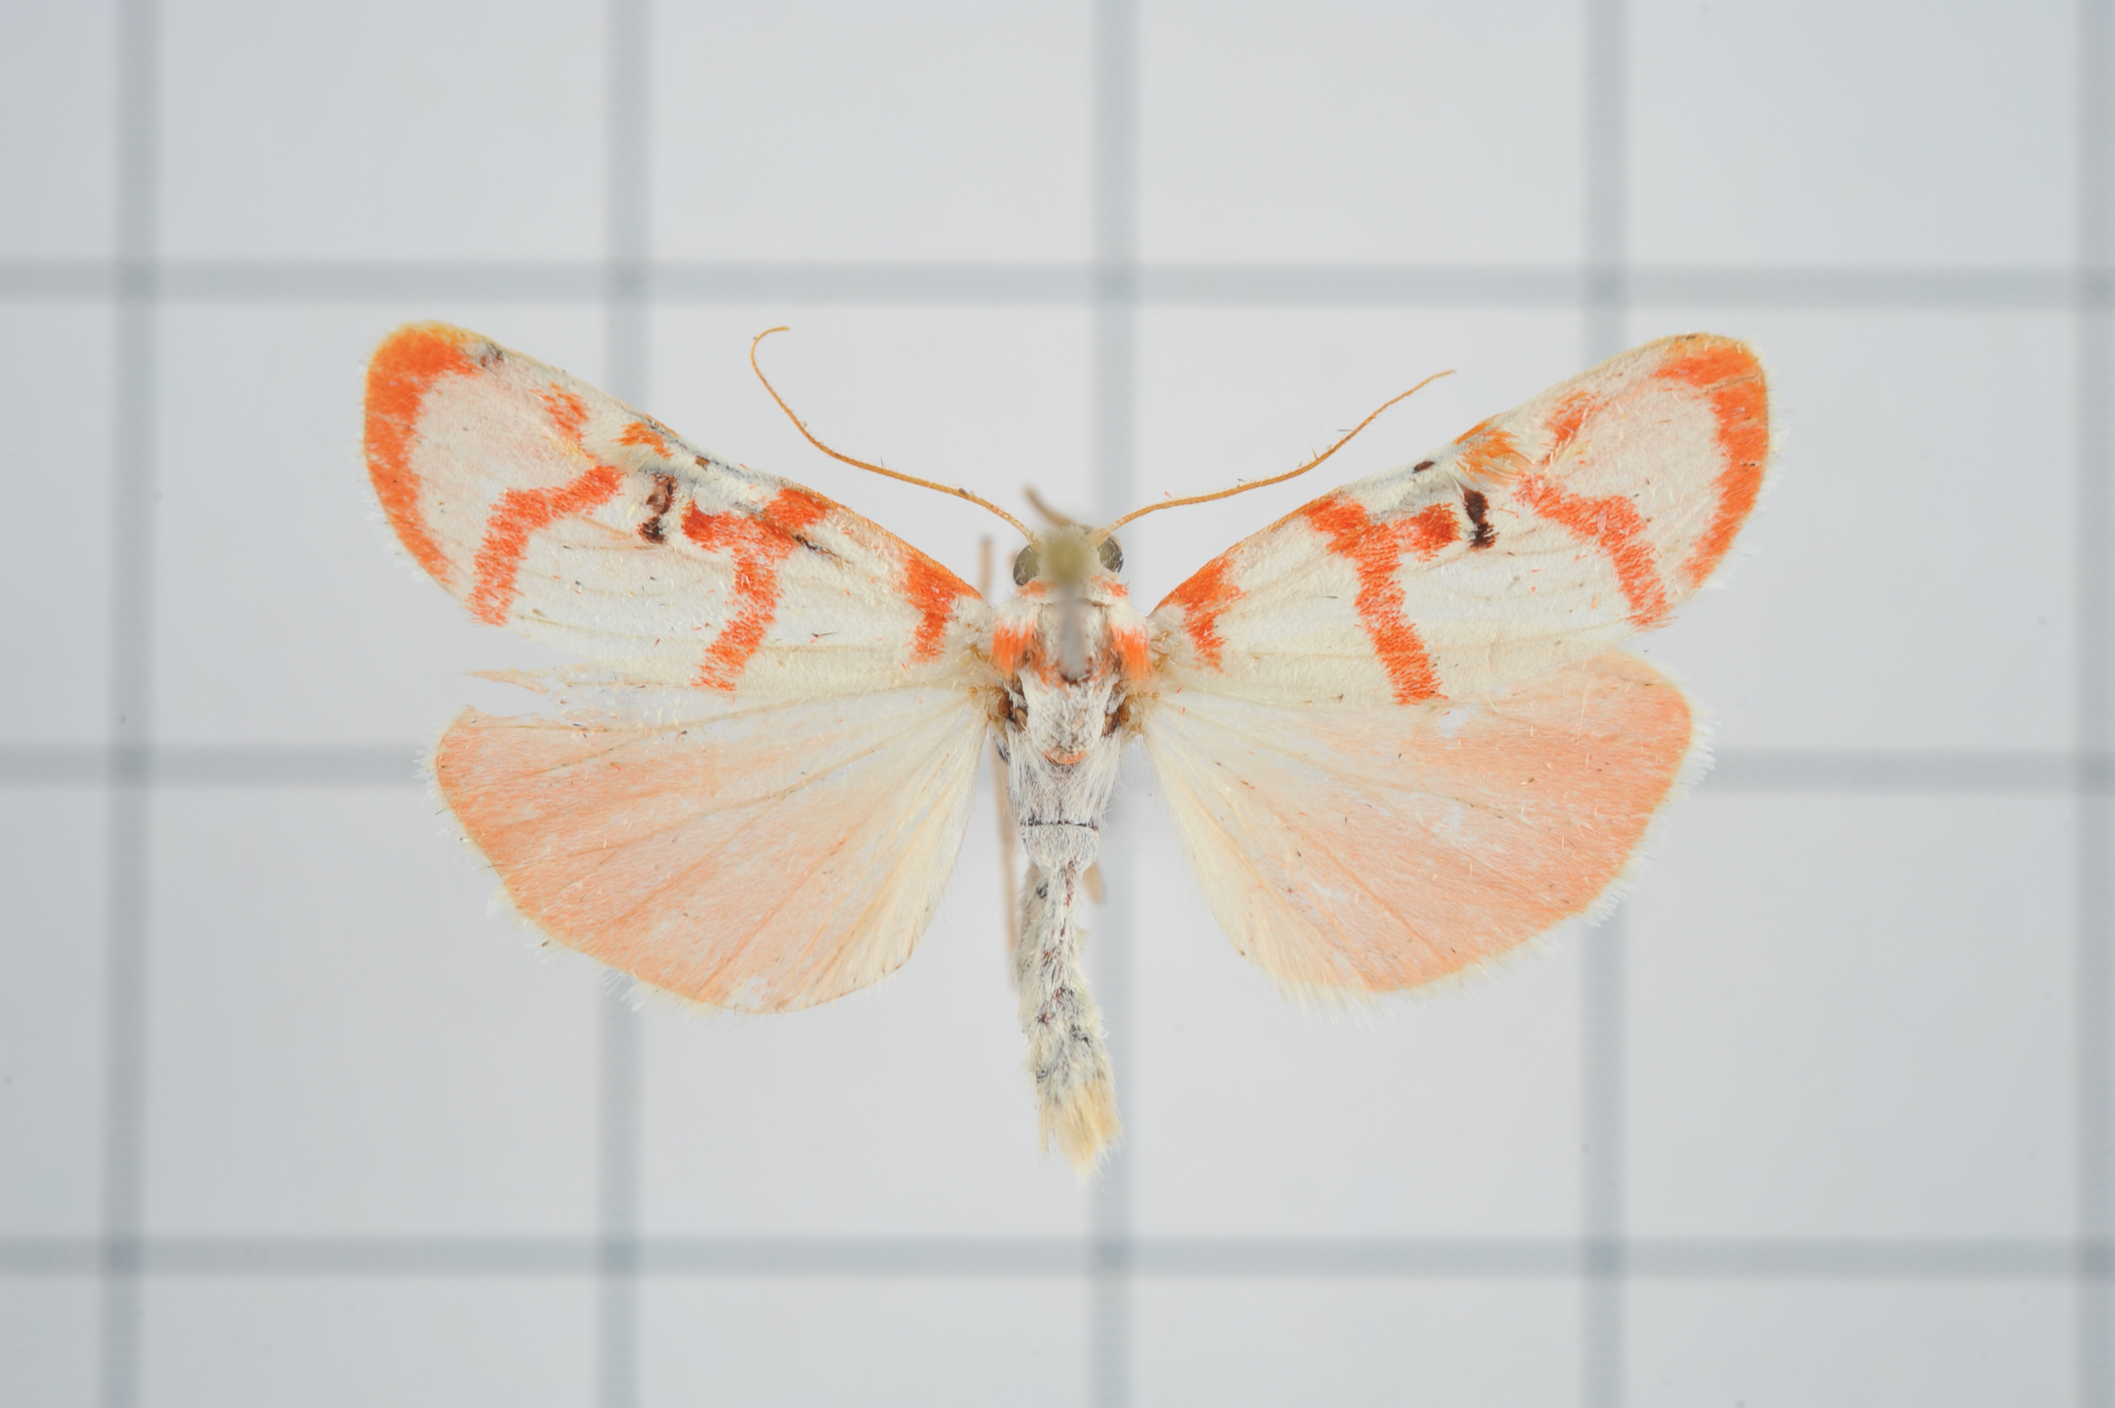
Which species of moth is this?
Cyana hamata hamata
